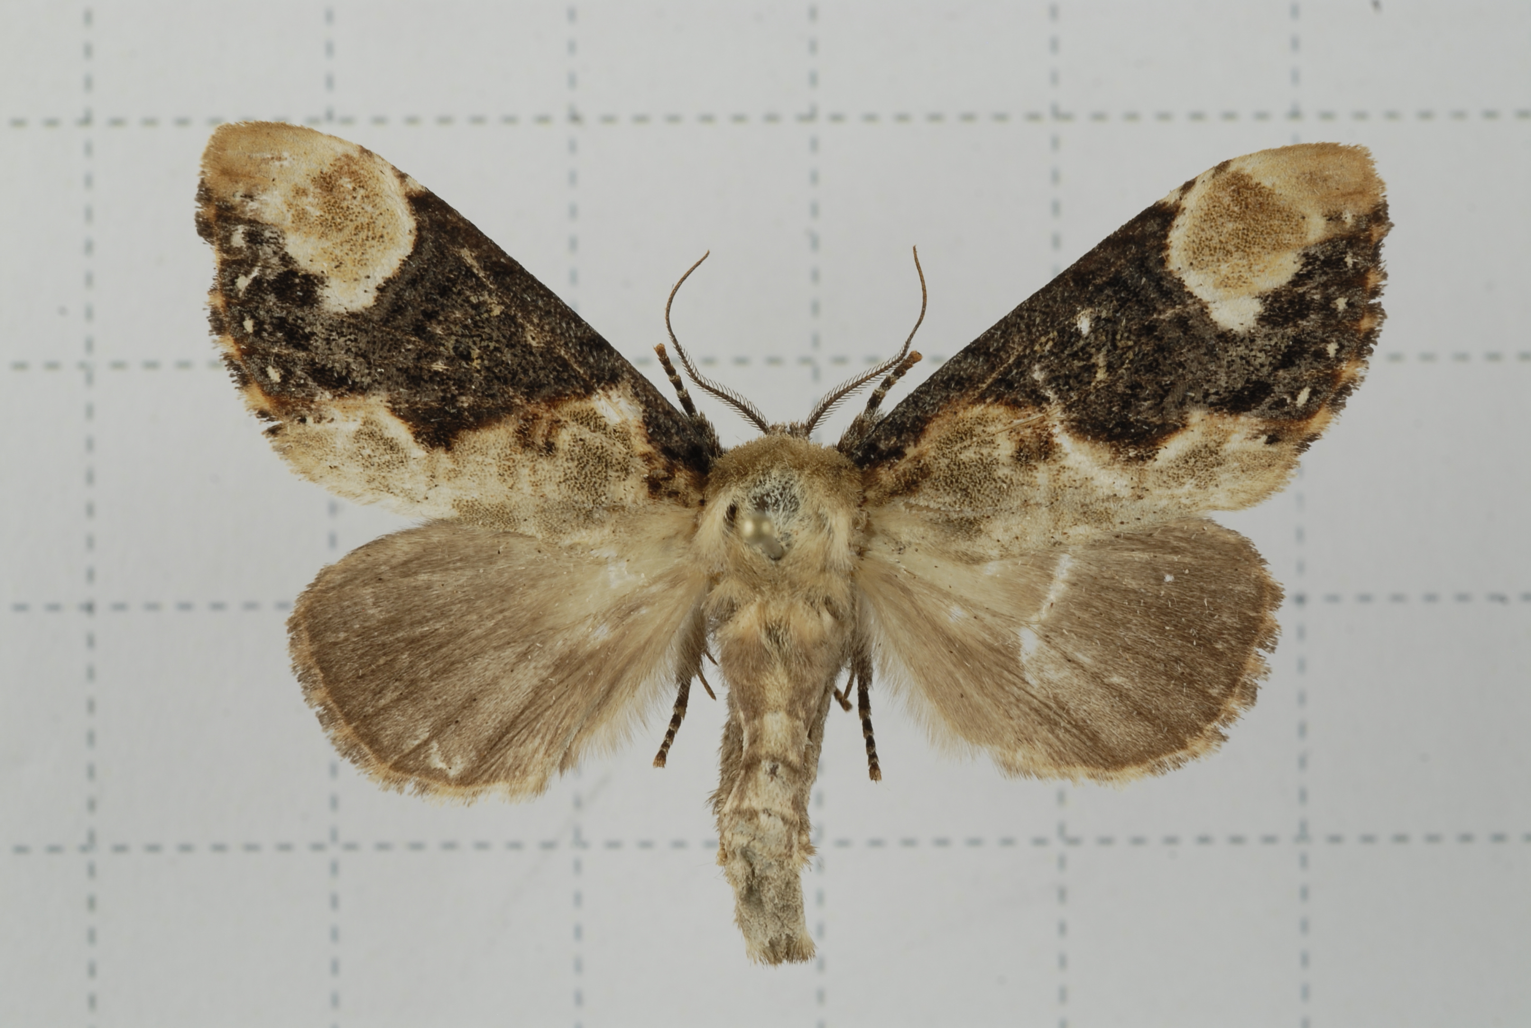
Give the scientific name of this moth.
Formofentonia orbifer rotundata
